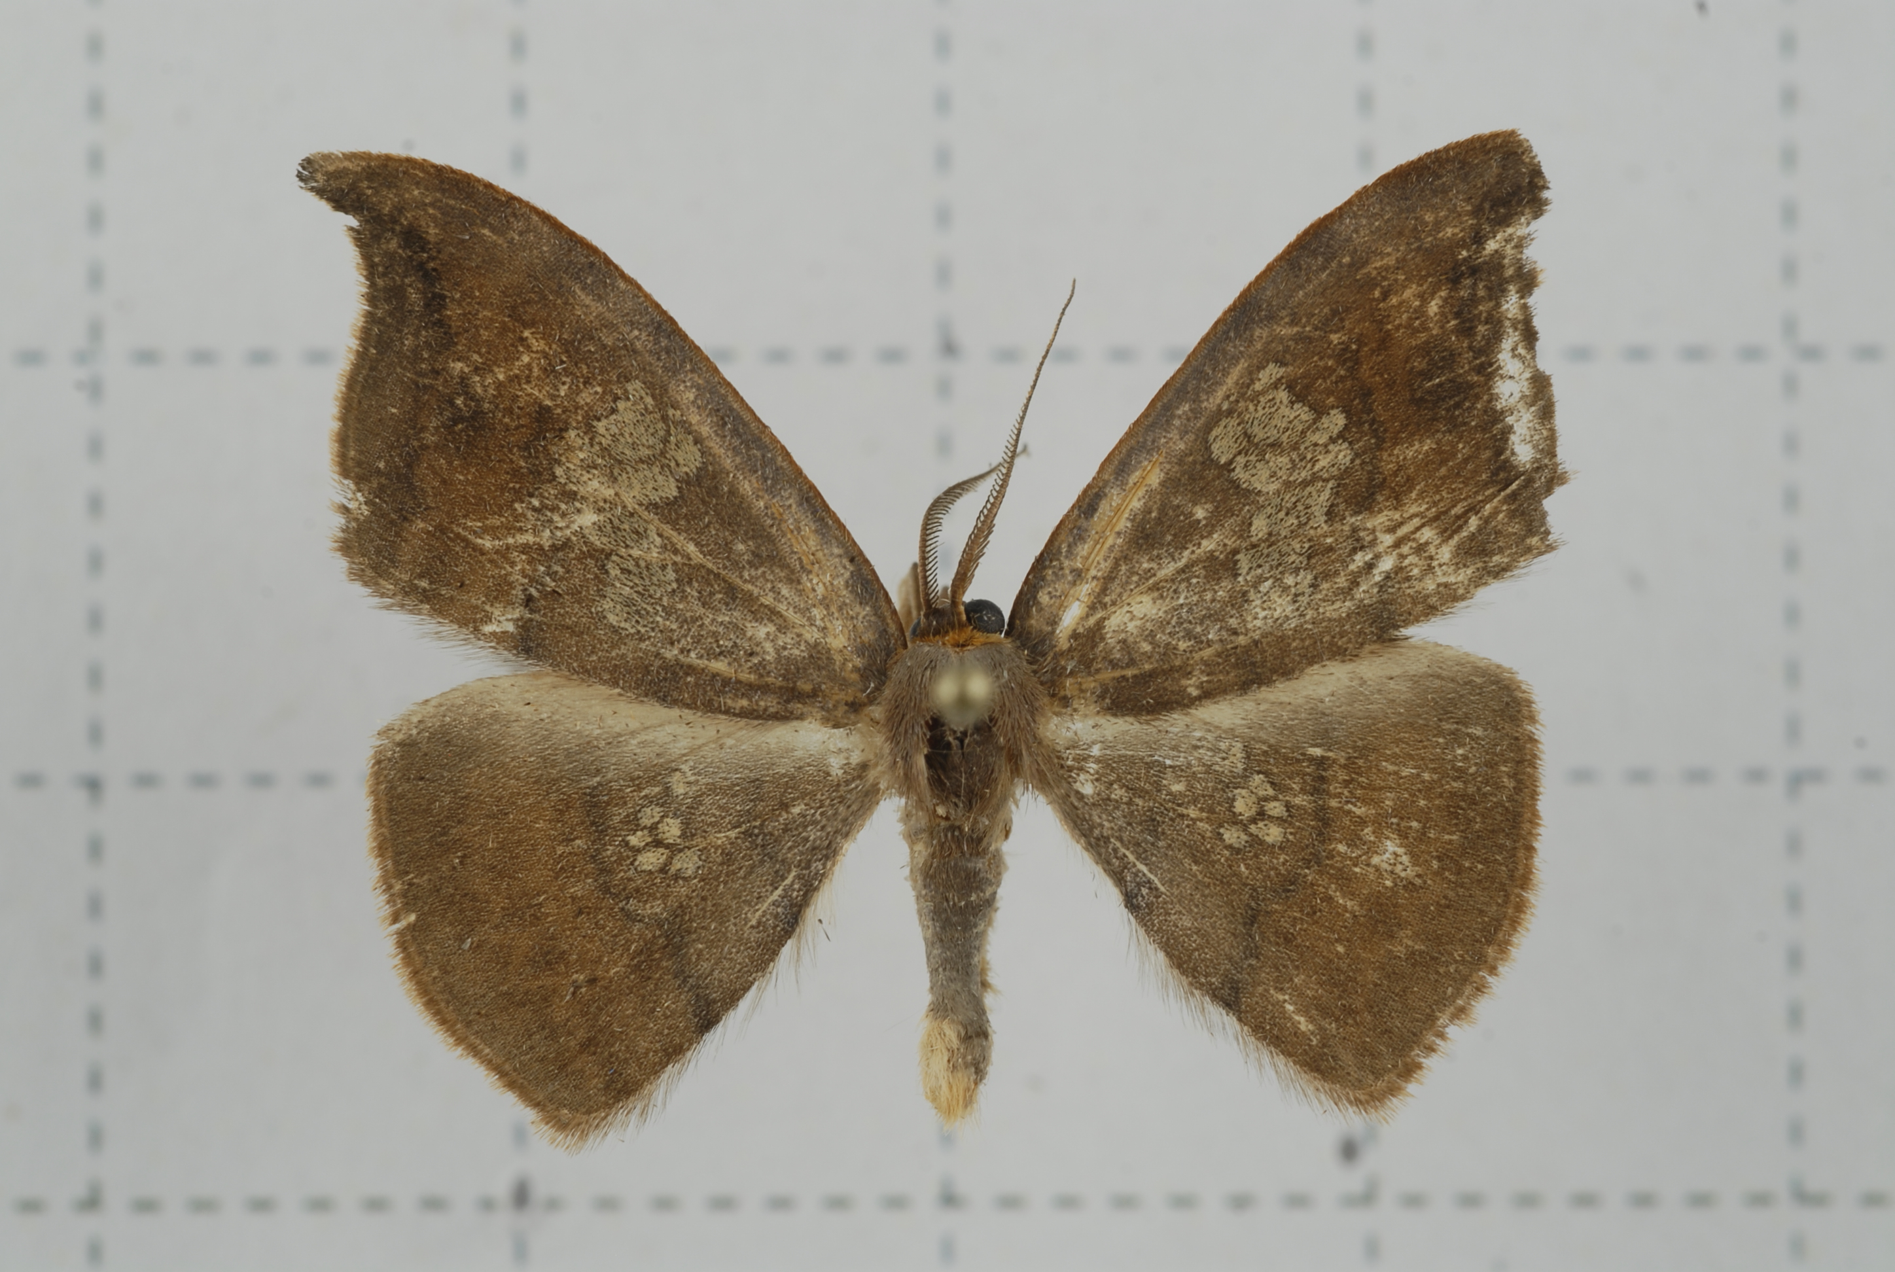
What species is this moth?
Agnidra scabiosa fixseni
